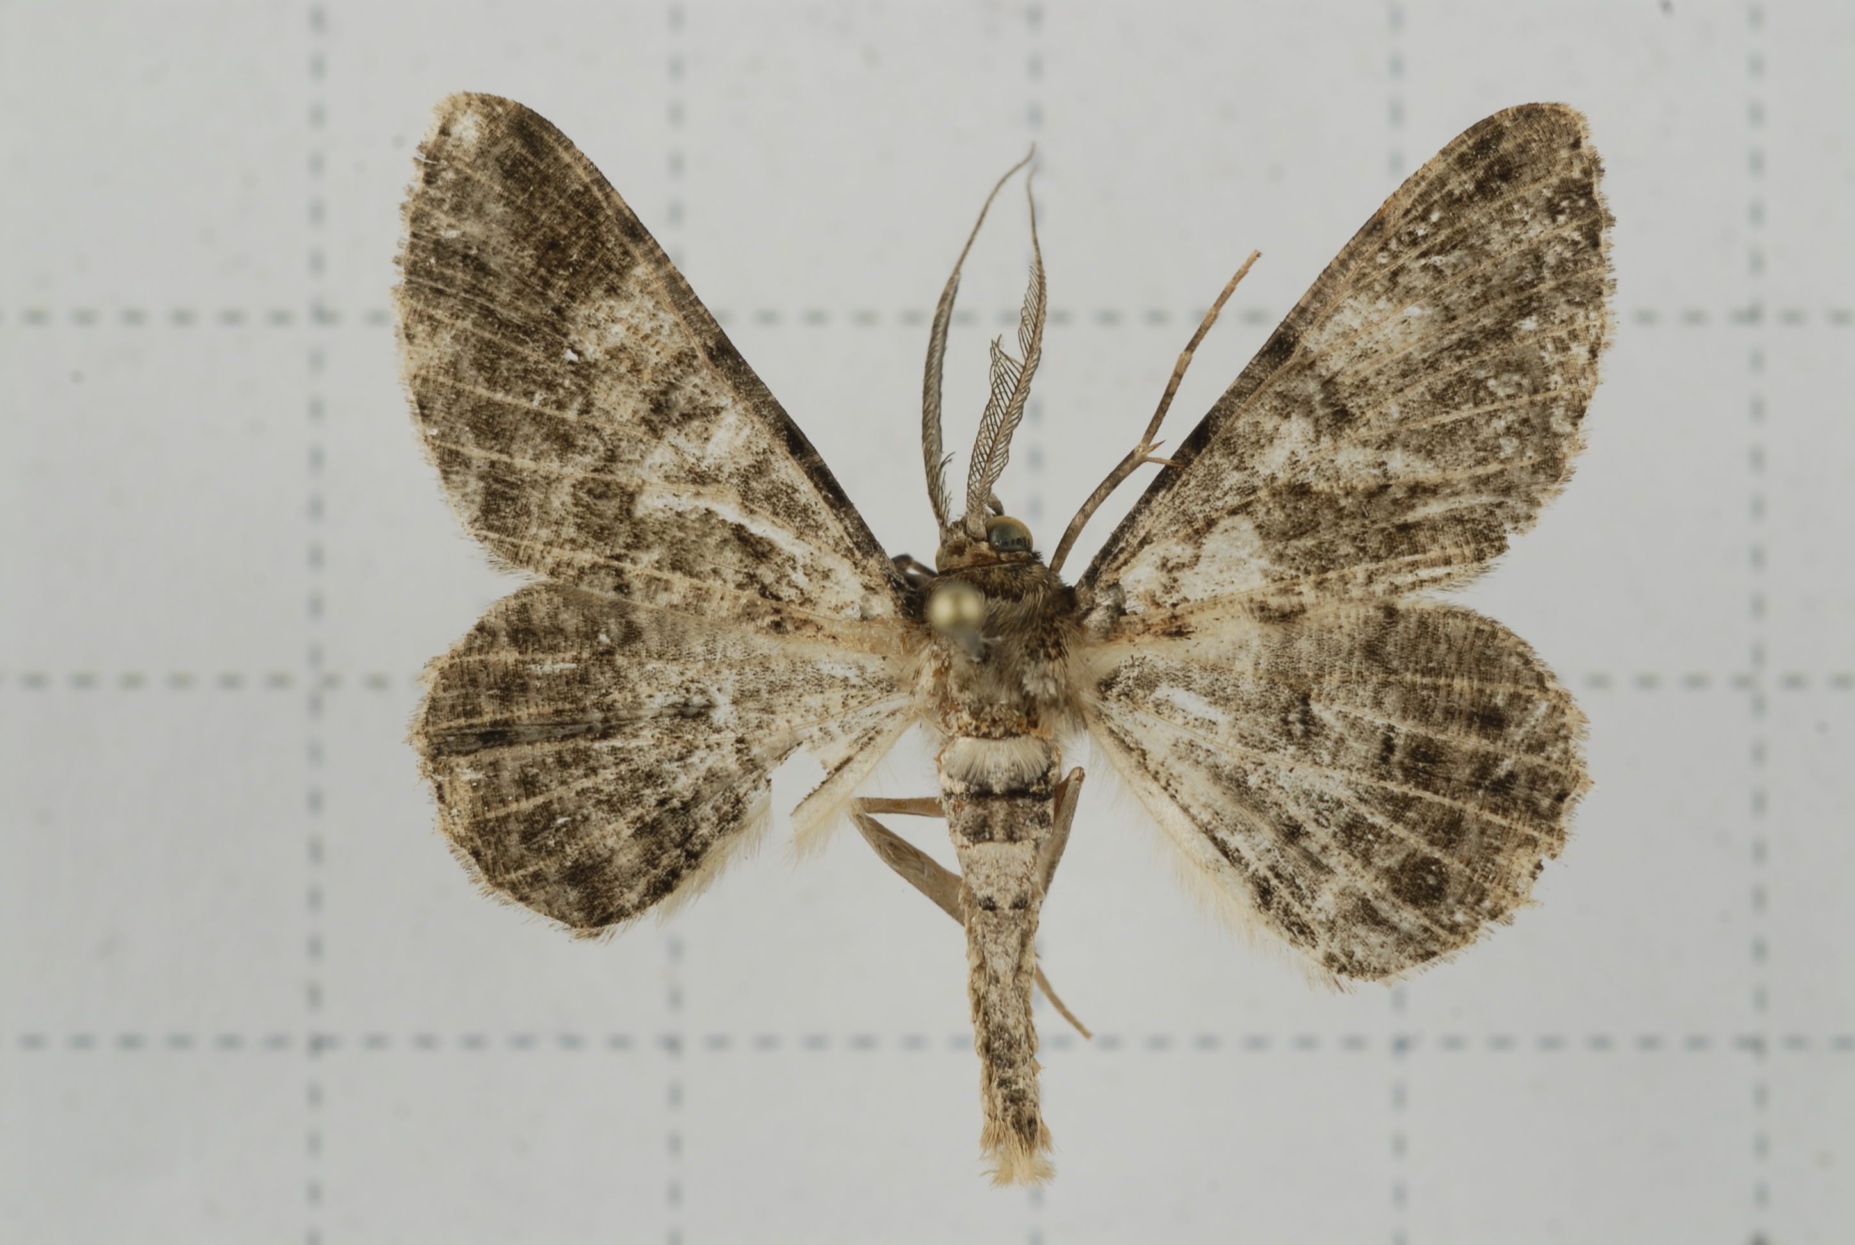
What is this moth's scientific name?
Cleora alienaria
